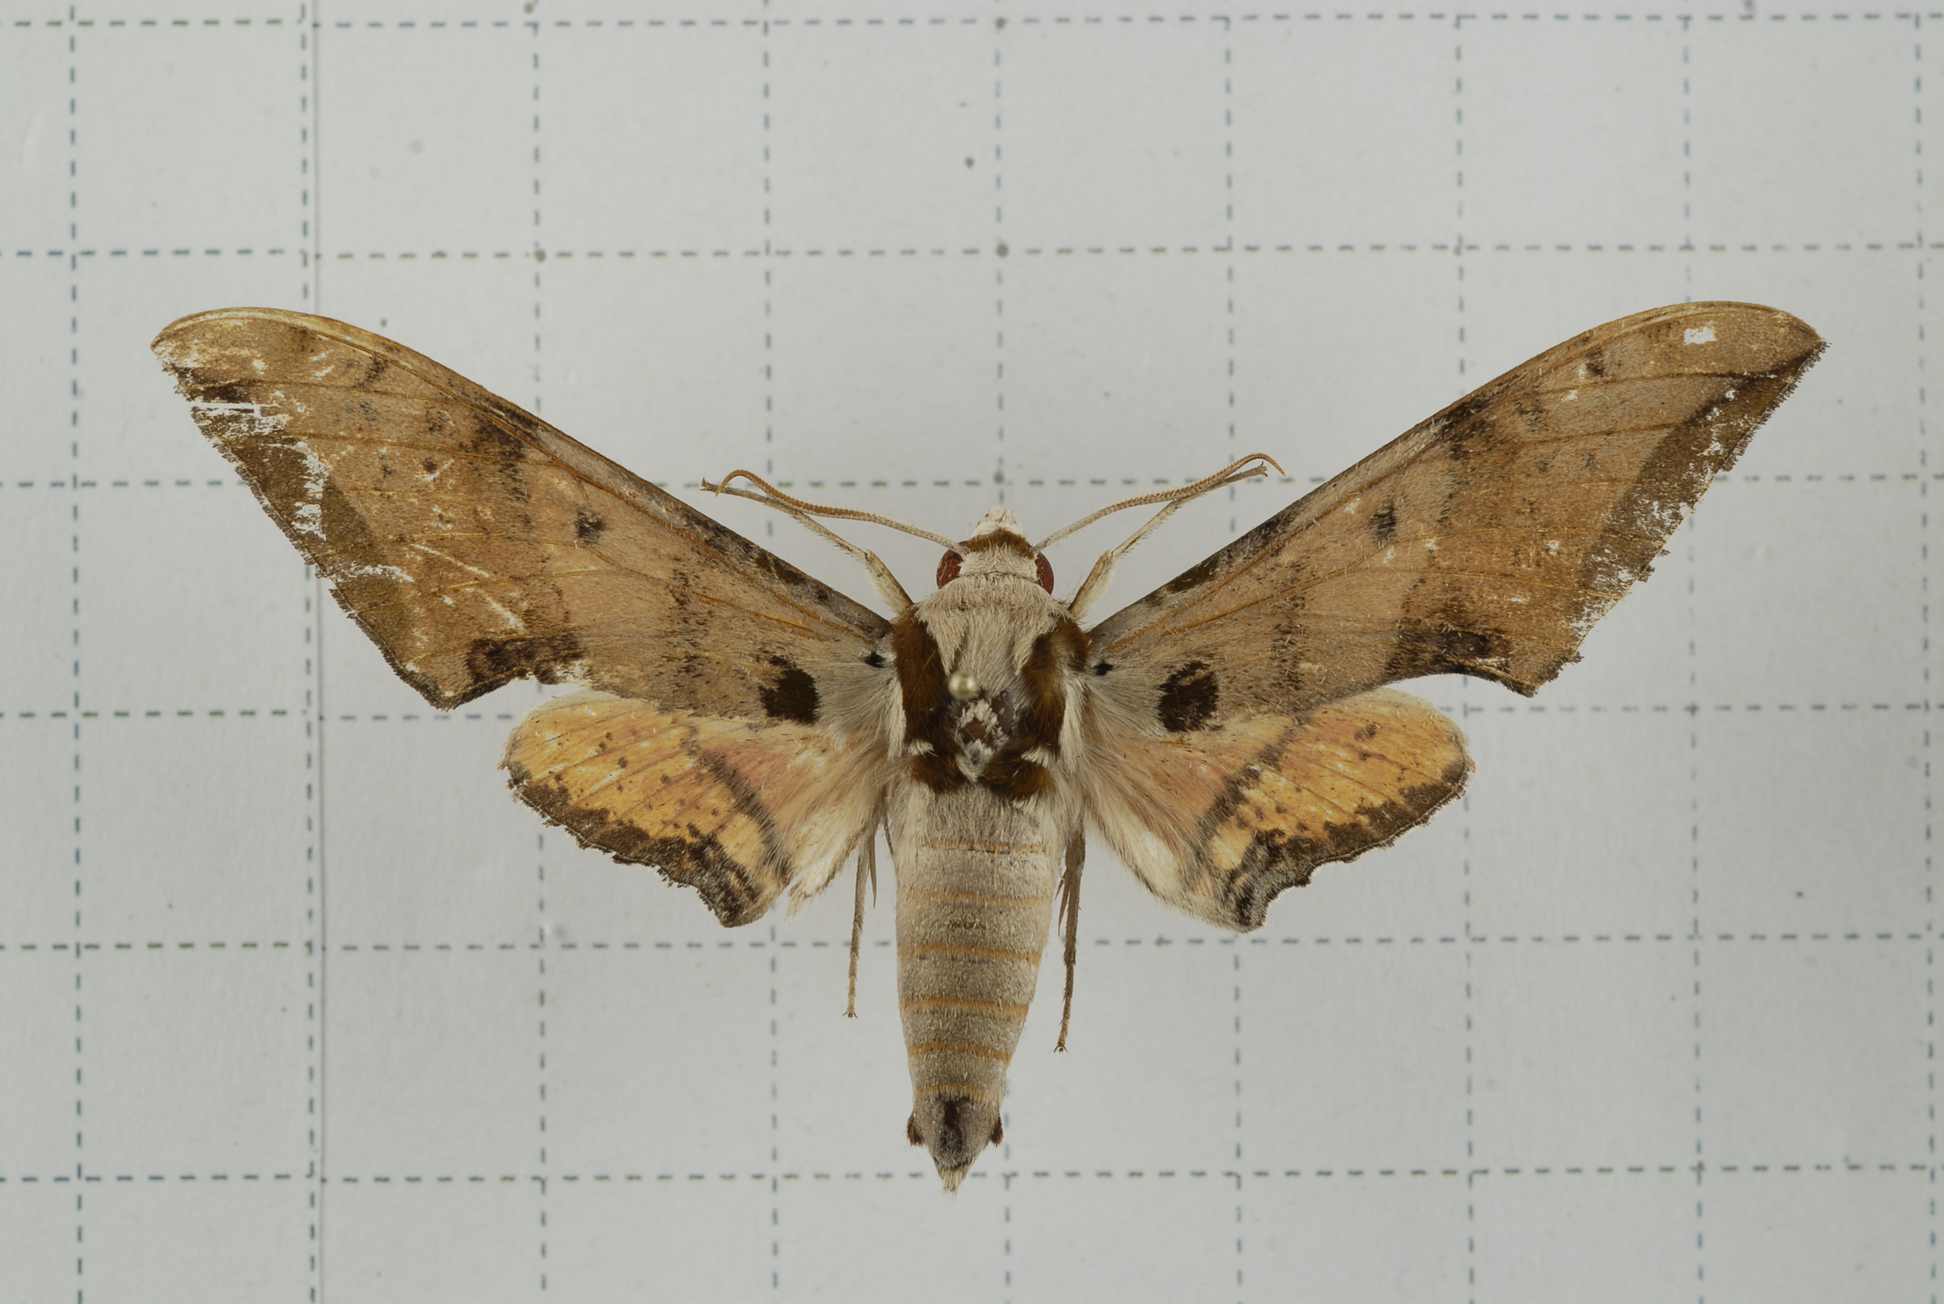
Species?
Ambulyx kuangtungensis
